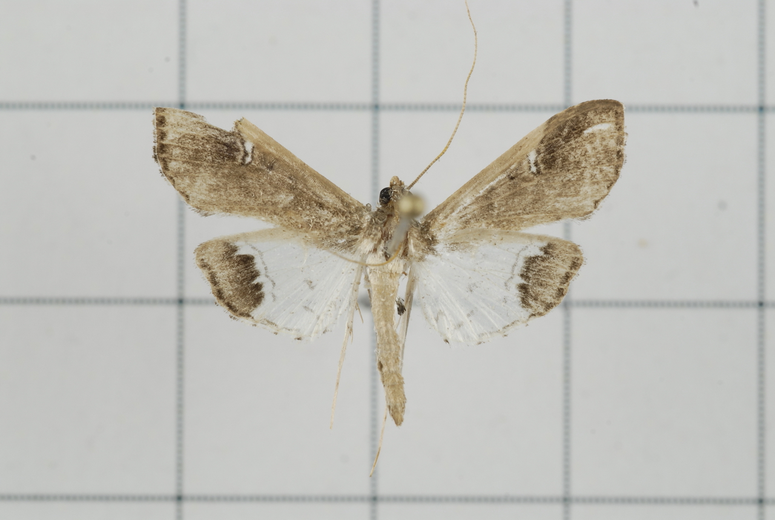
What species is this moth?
Maruca amboinalis
